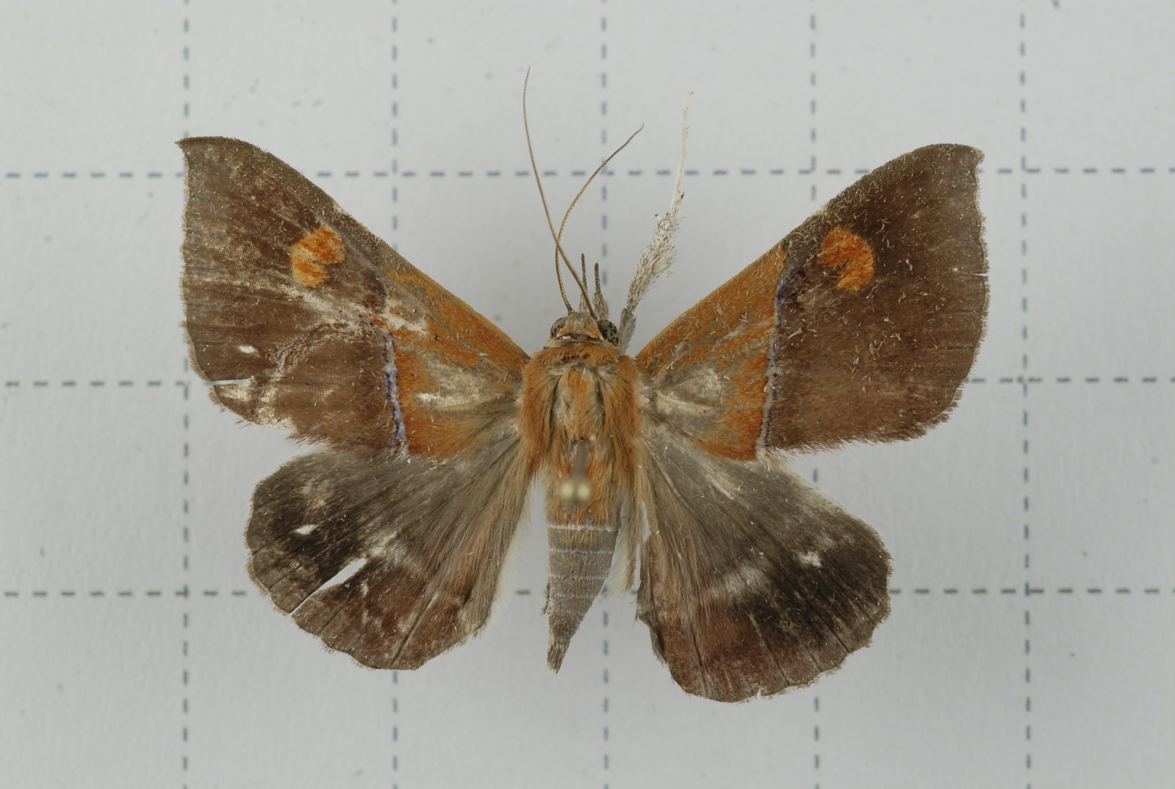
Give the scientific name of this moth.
Sympis rufibasis
